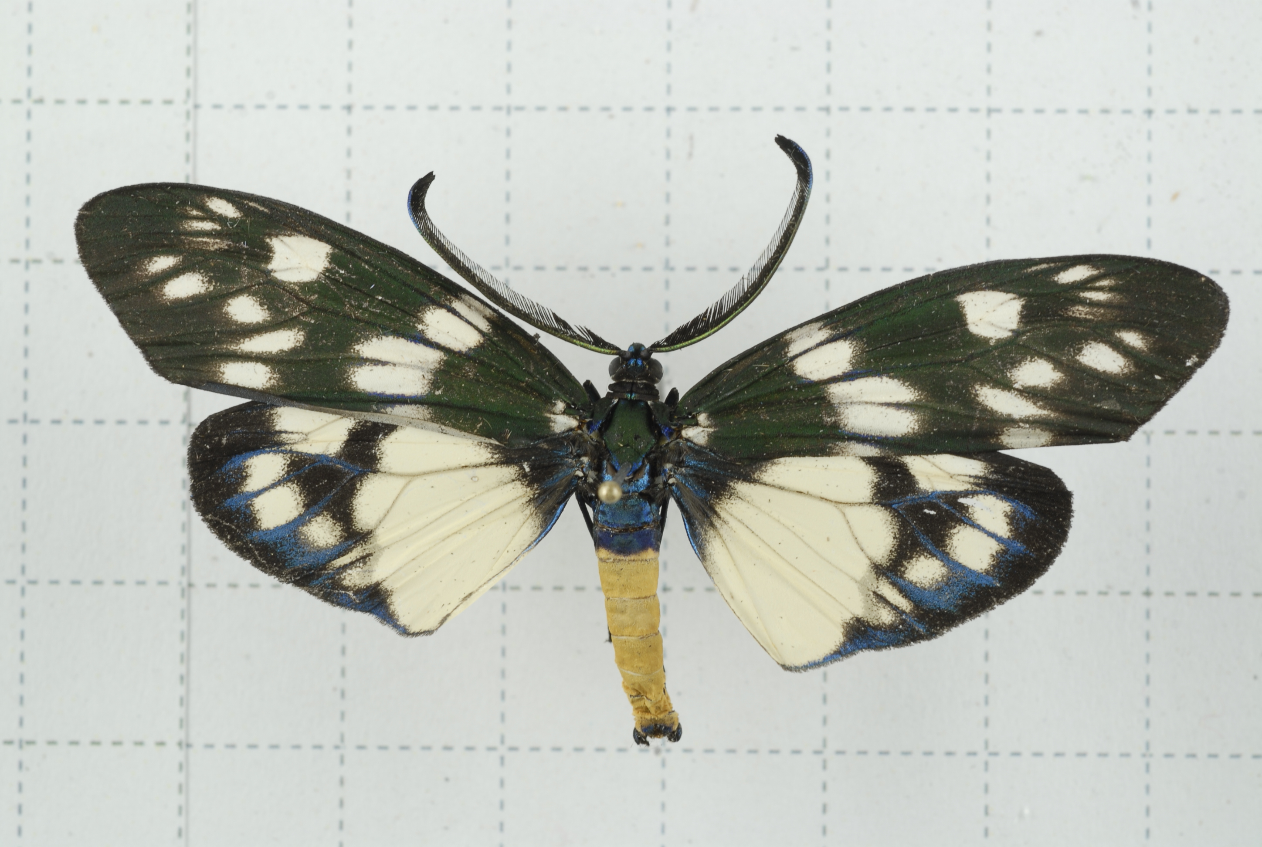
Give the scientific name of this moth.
Eterusia aedea formosana
